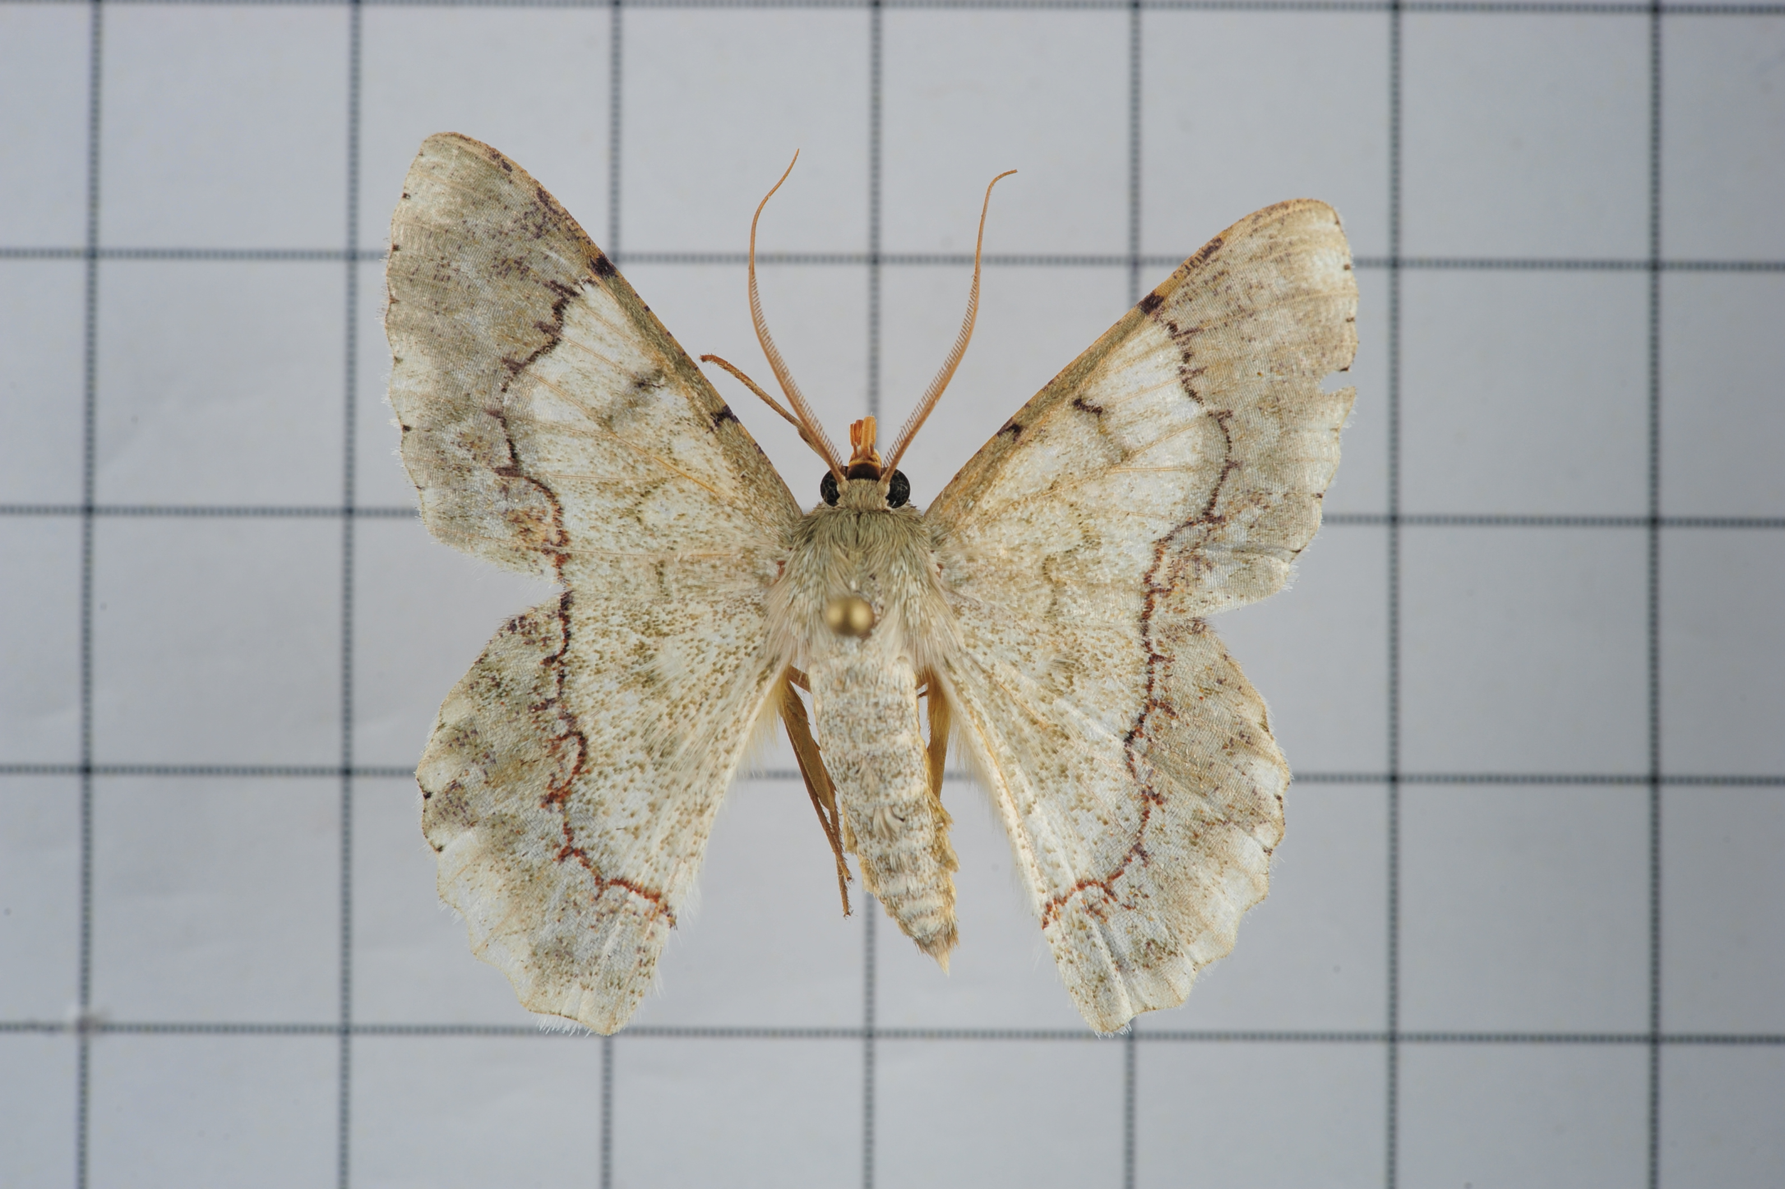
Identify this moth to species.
Pingasa ruginaria pacifica
